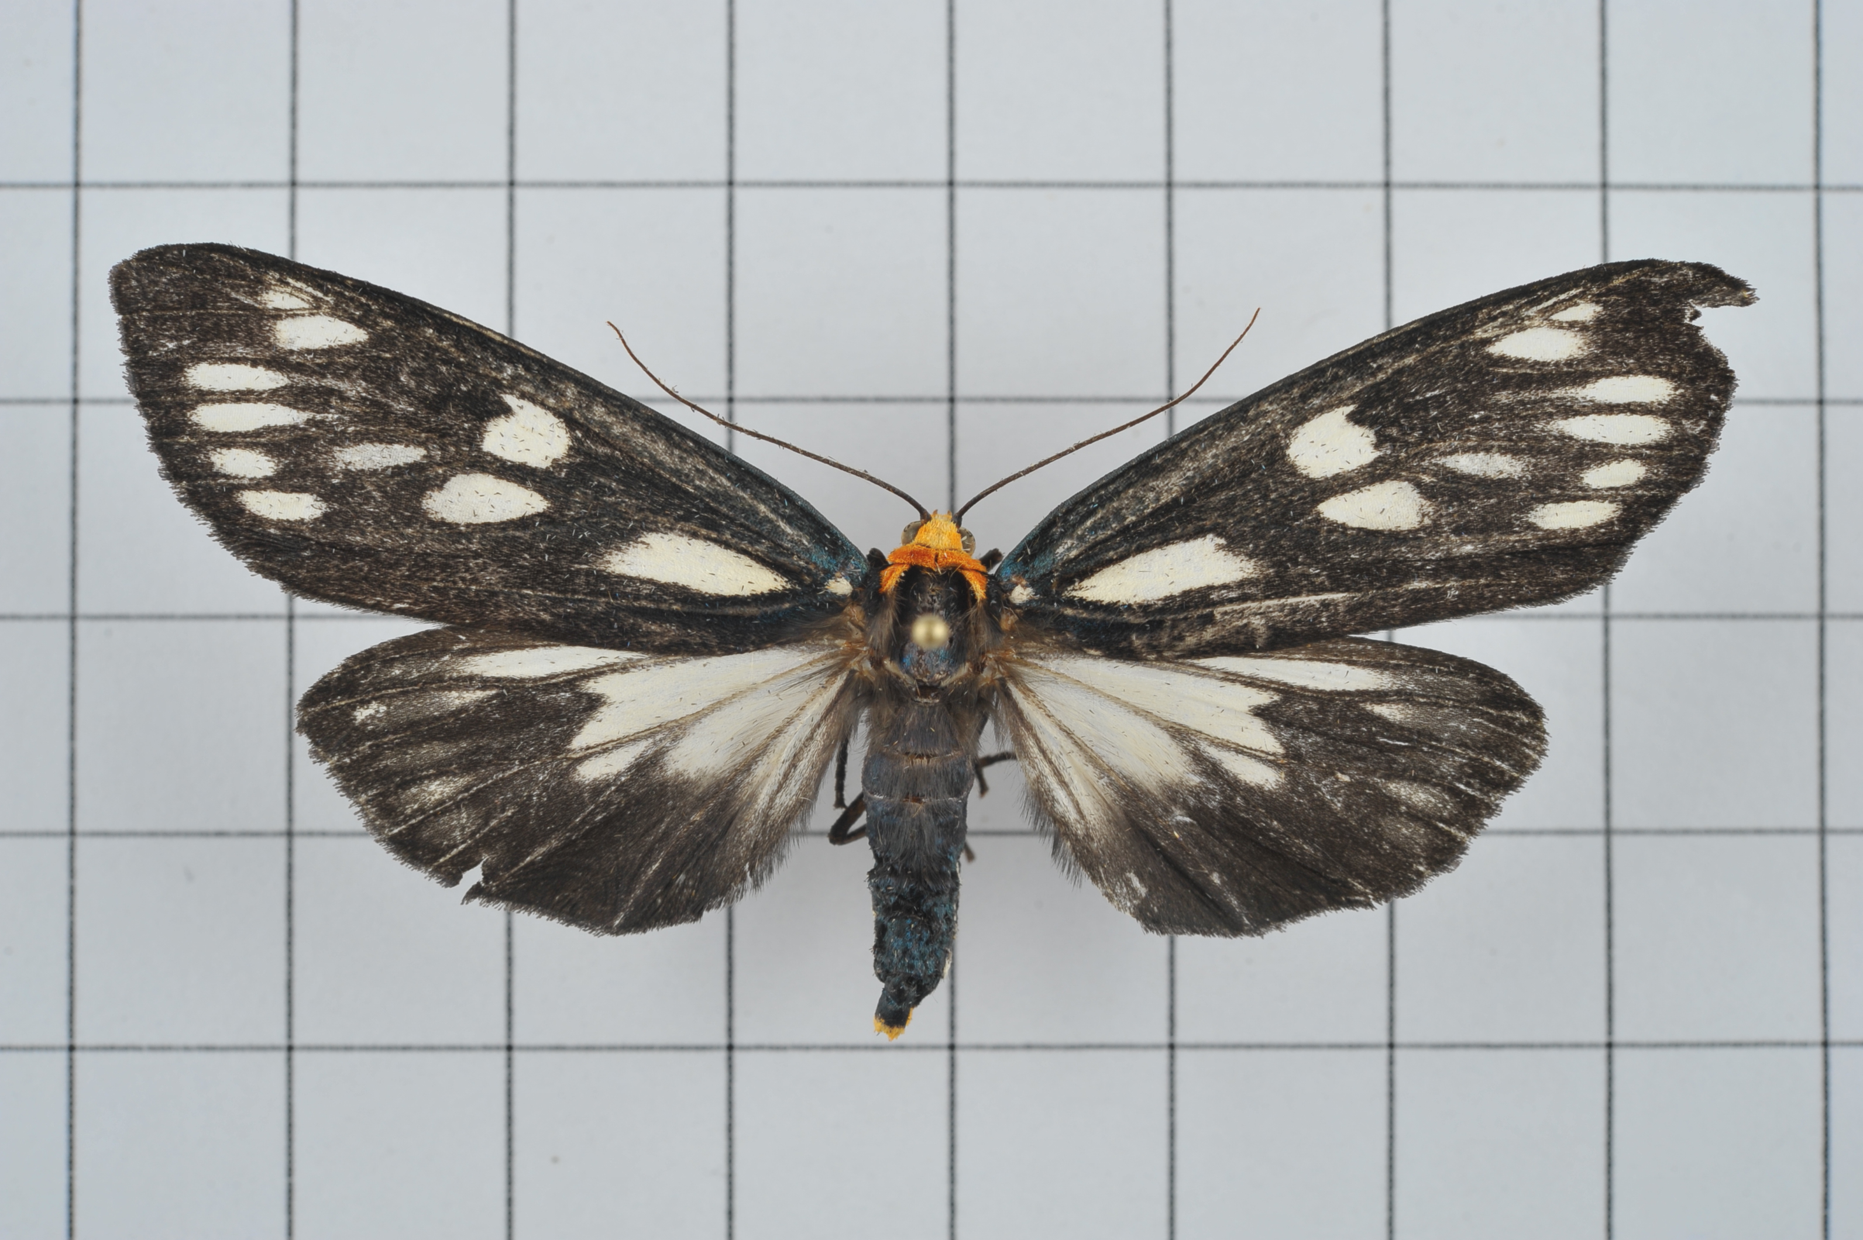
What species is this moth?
Macrobrochis gigas
